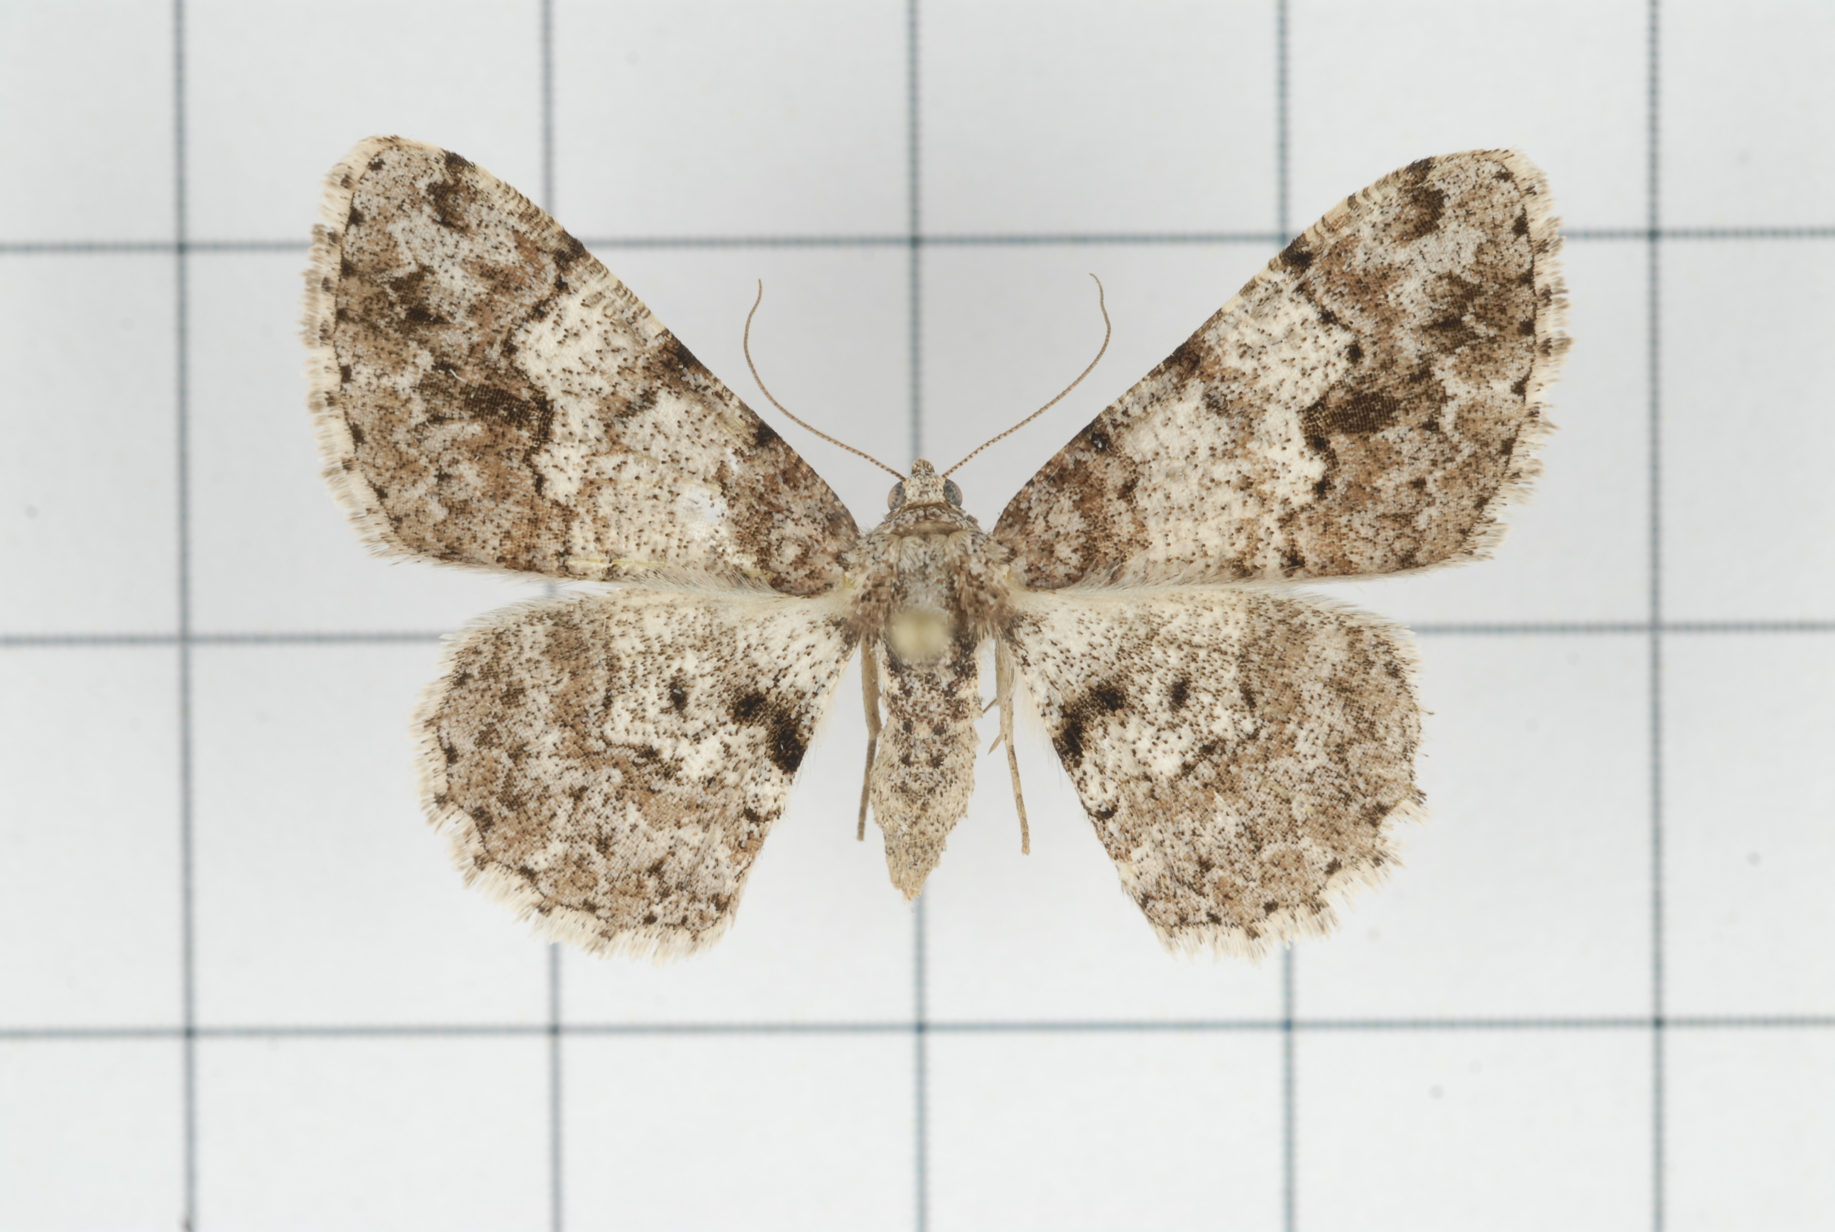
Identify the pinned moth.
Diplurodes vestita fuscovestita
